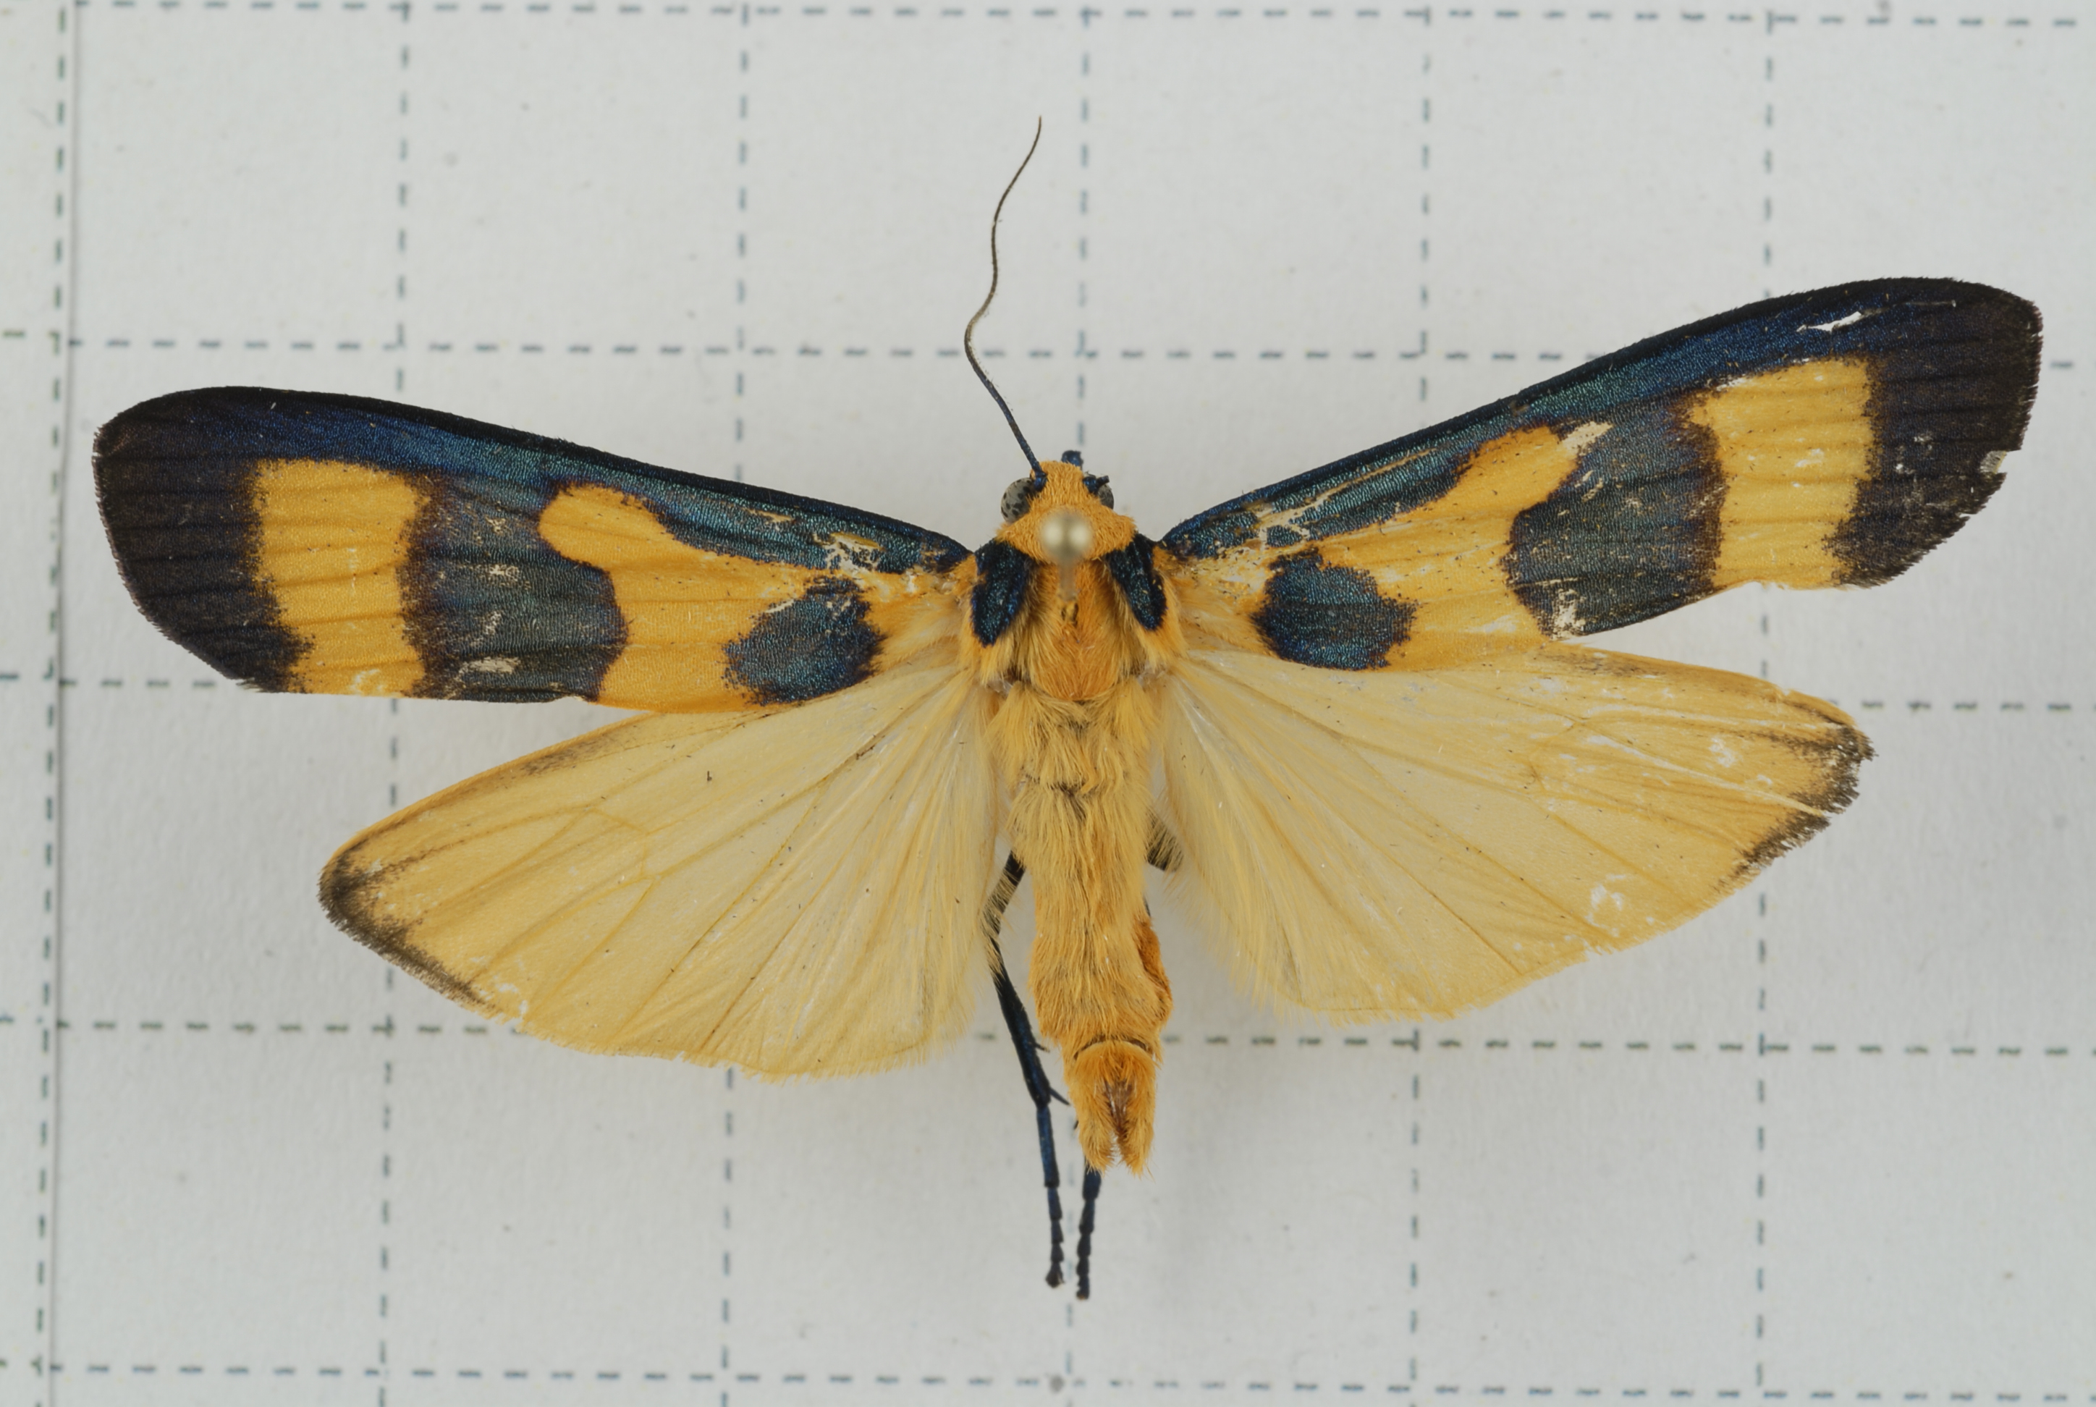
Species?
Chrysaeglia magnifica
